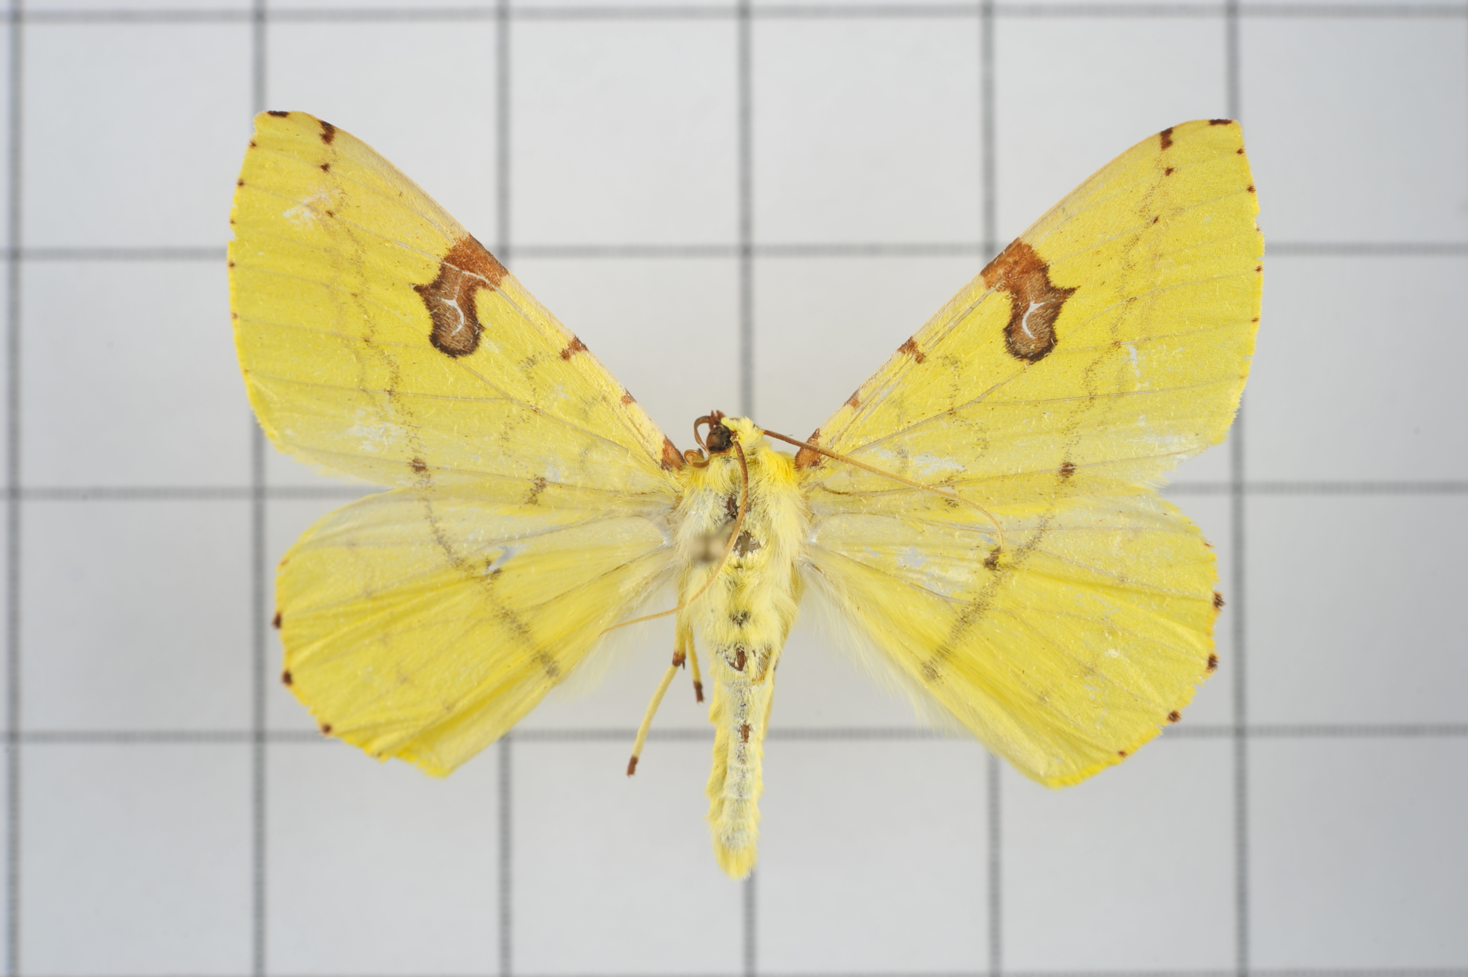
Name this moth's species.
Opisthograptis punctilineata
